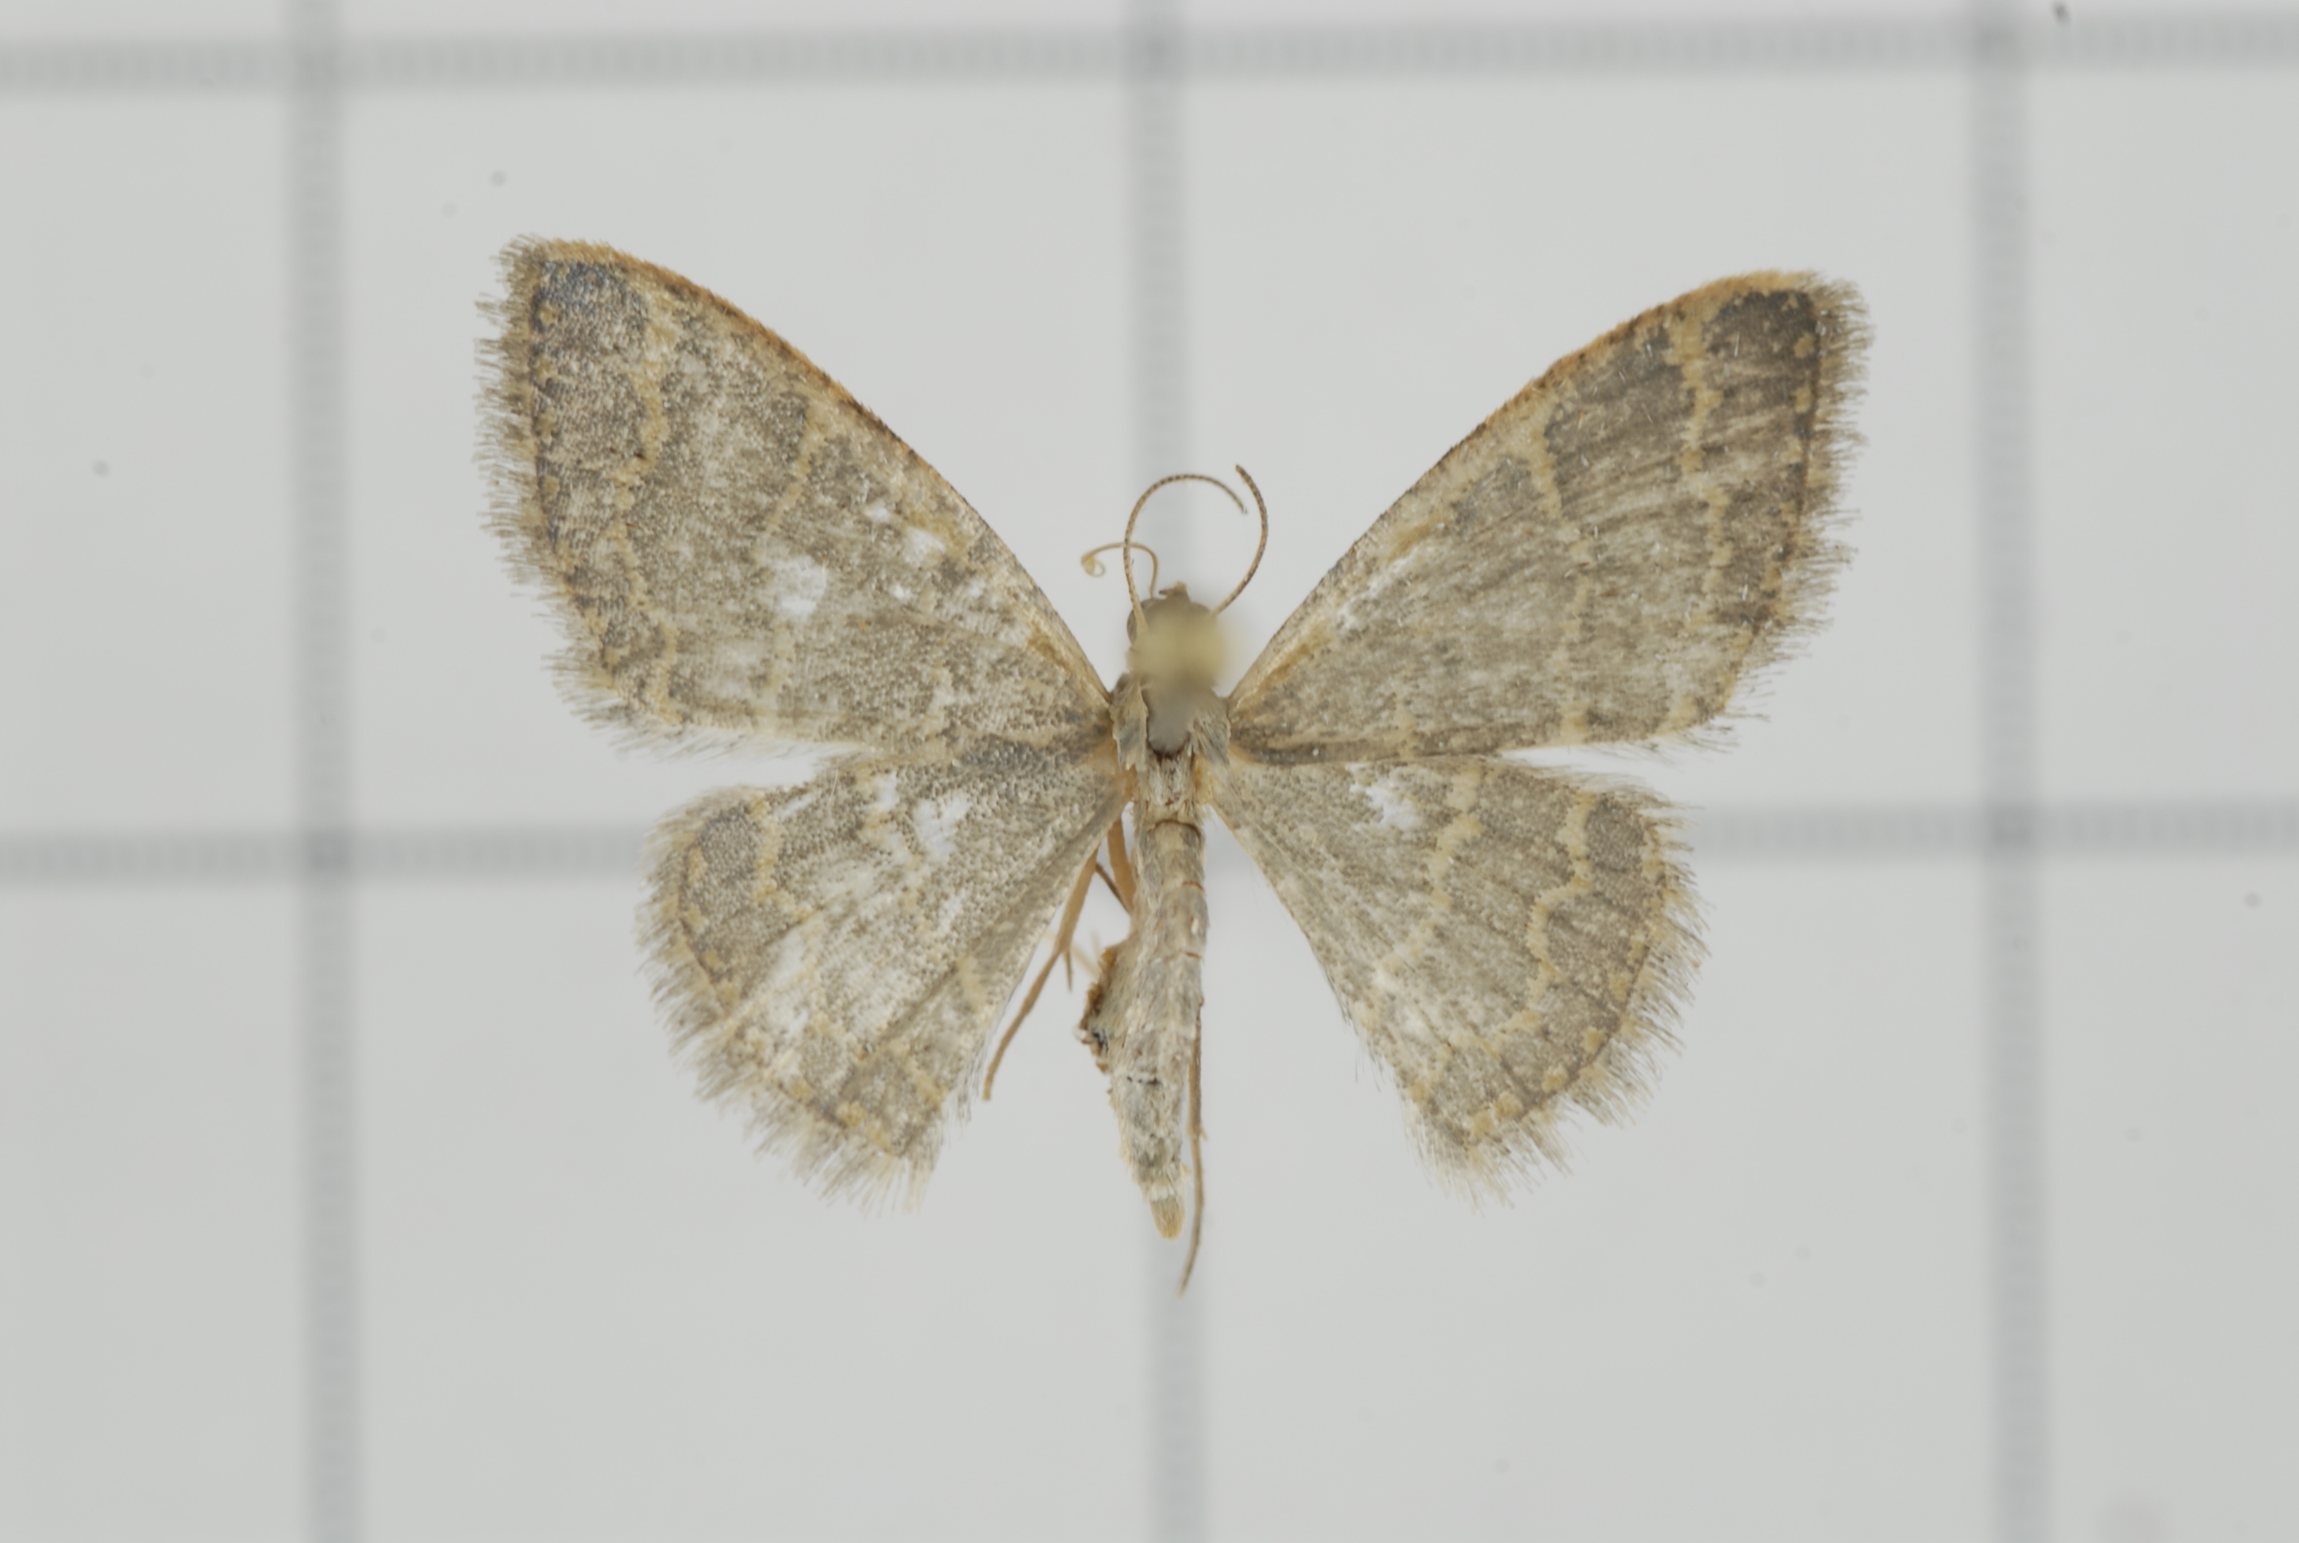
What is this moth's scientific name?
Lophophleps purpurea
